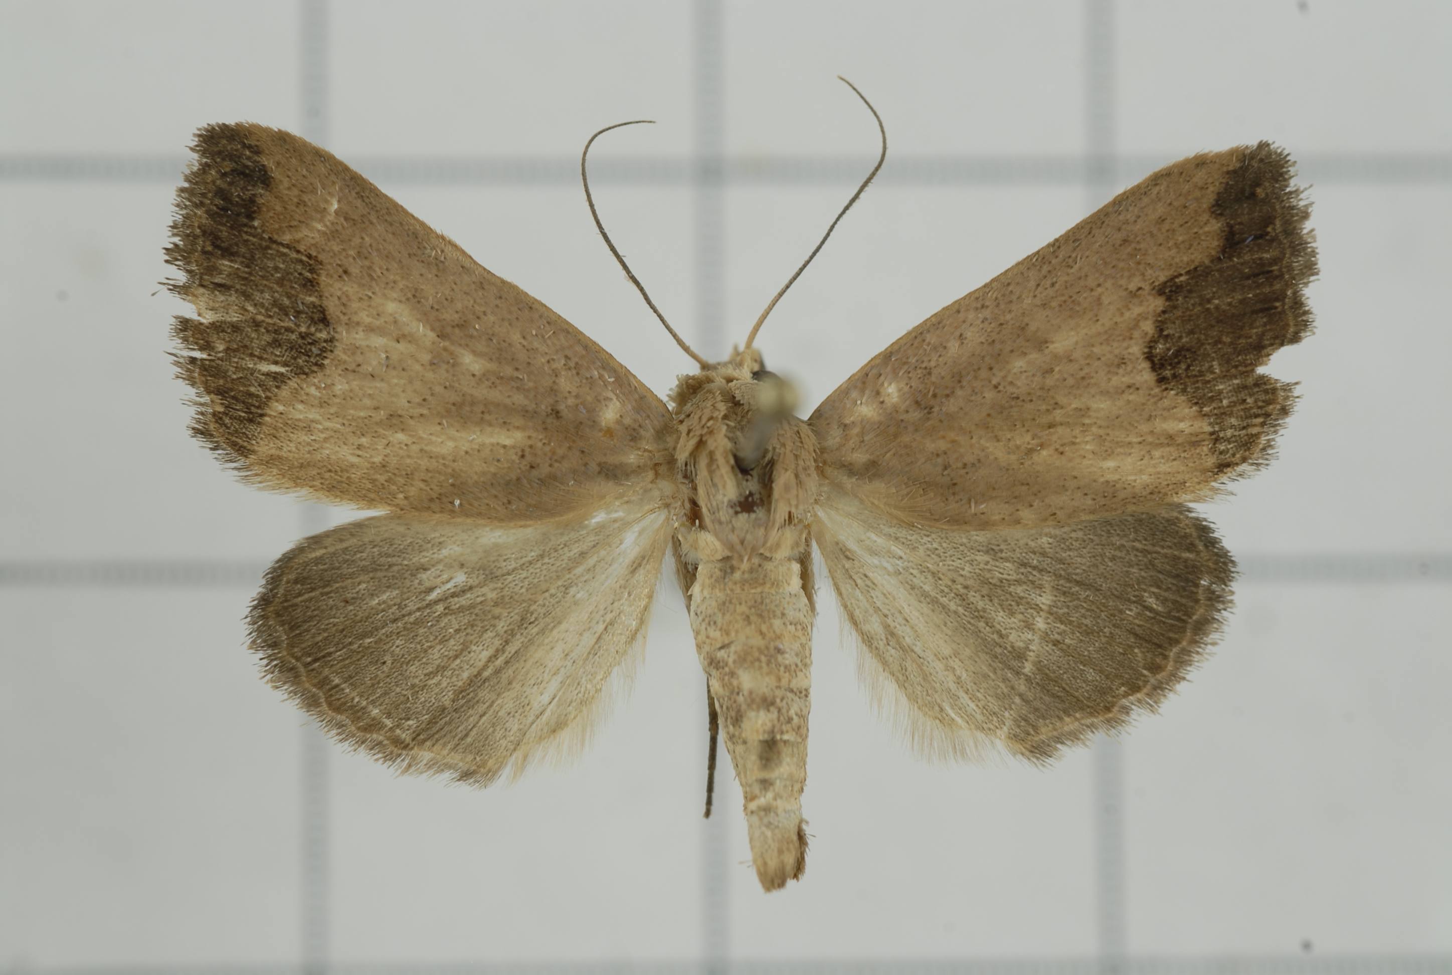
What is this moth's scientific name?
Bocula diffisa
